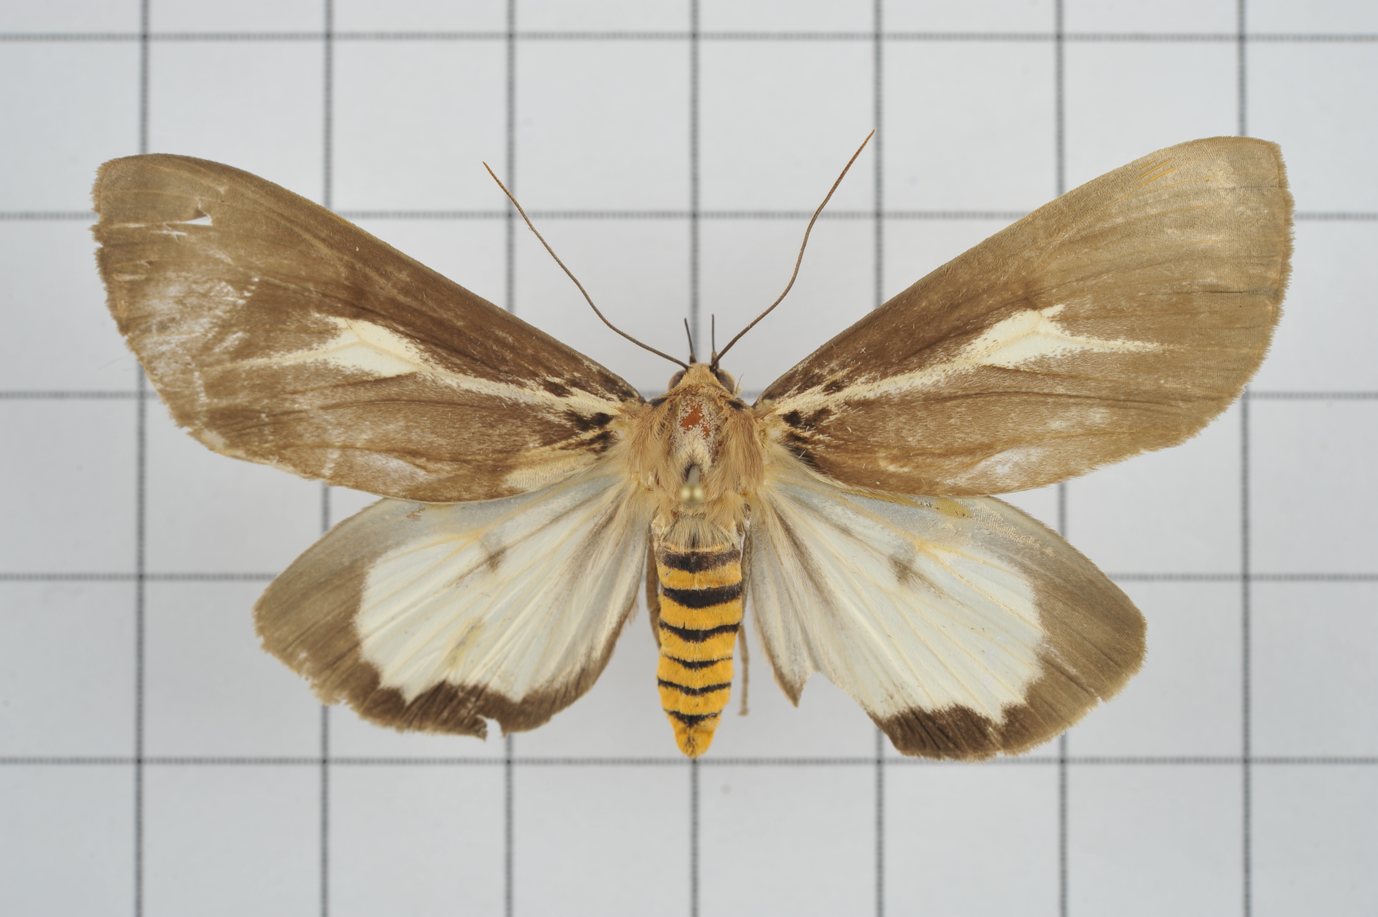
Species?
Asota heliconia zebrina
